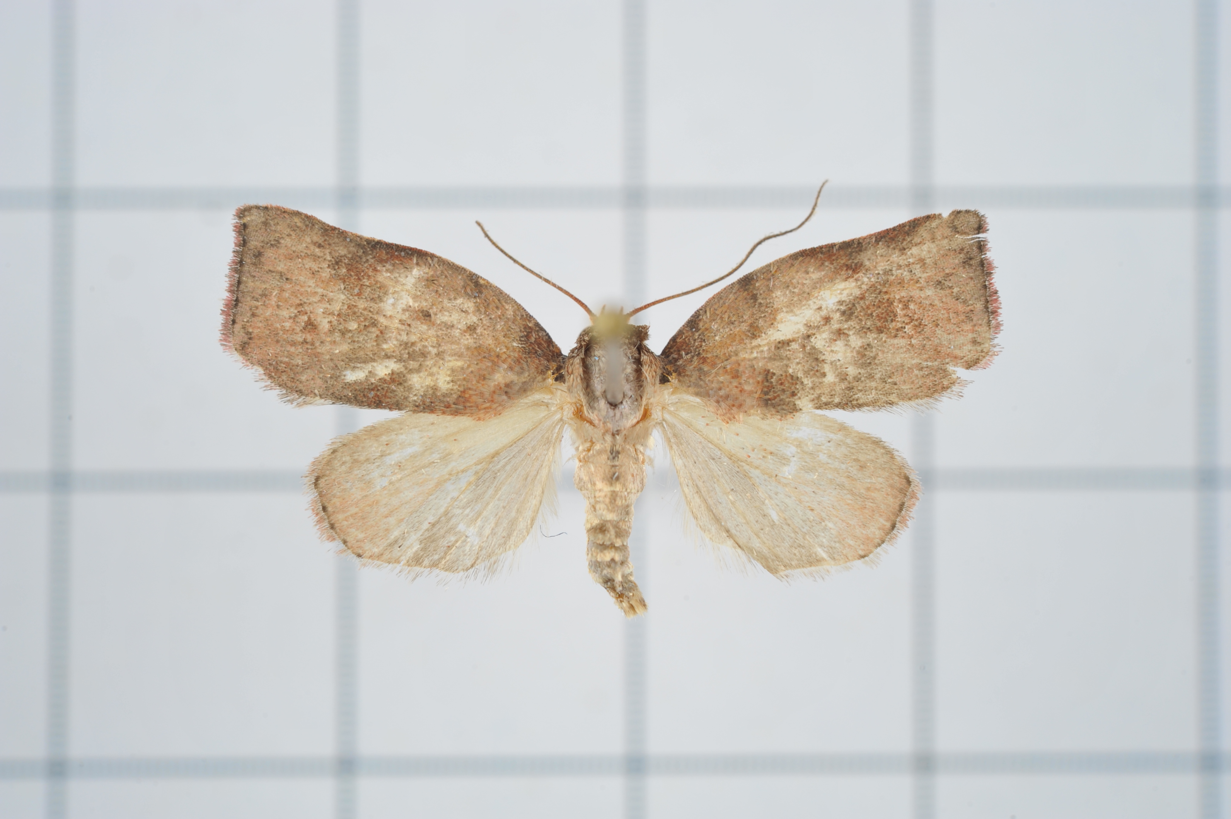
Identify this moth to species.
Beara tortriciformis
